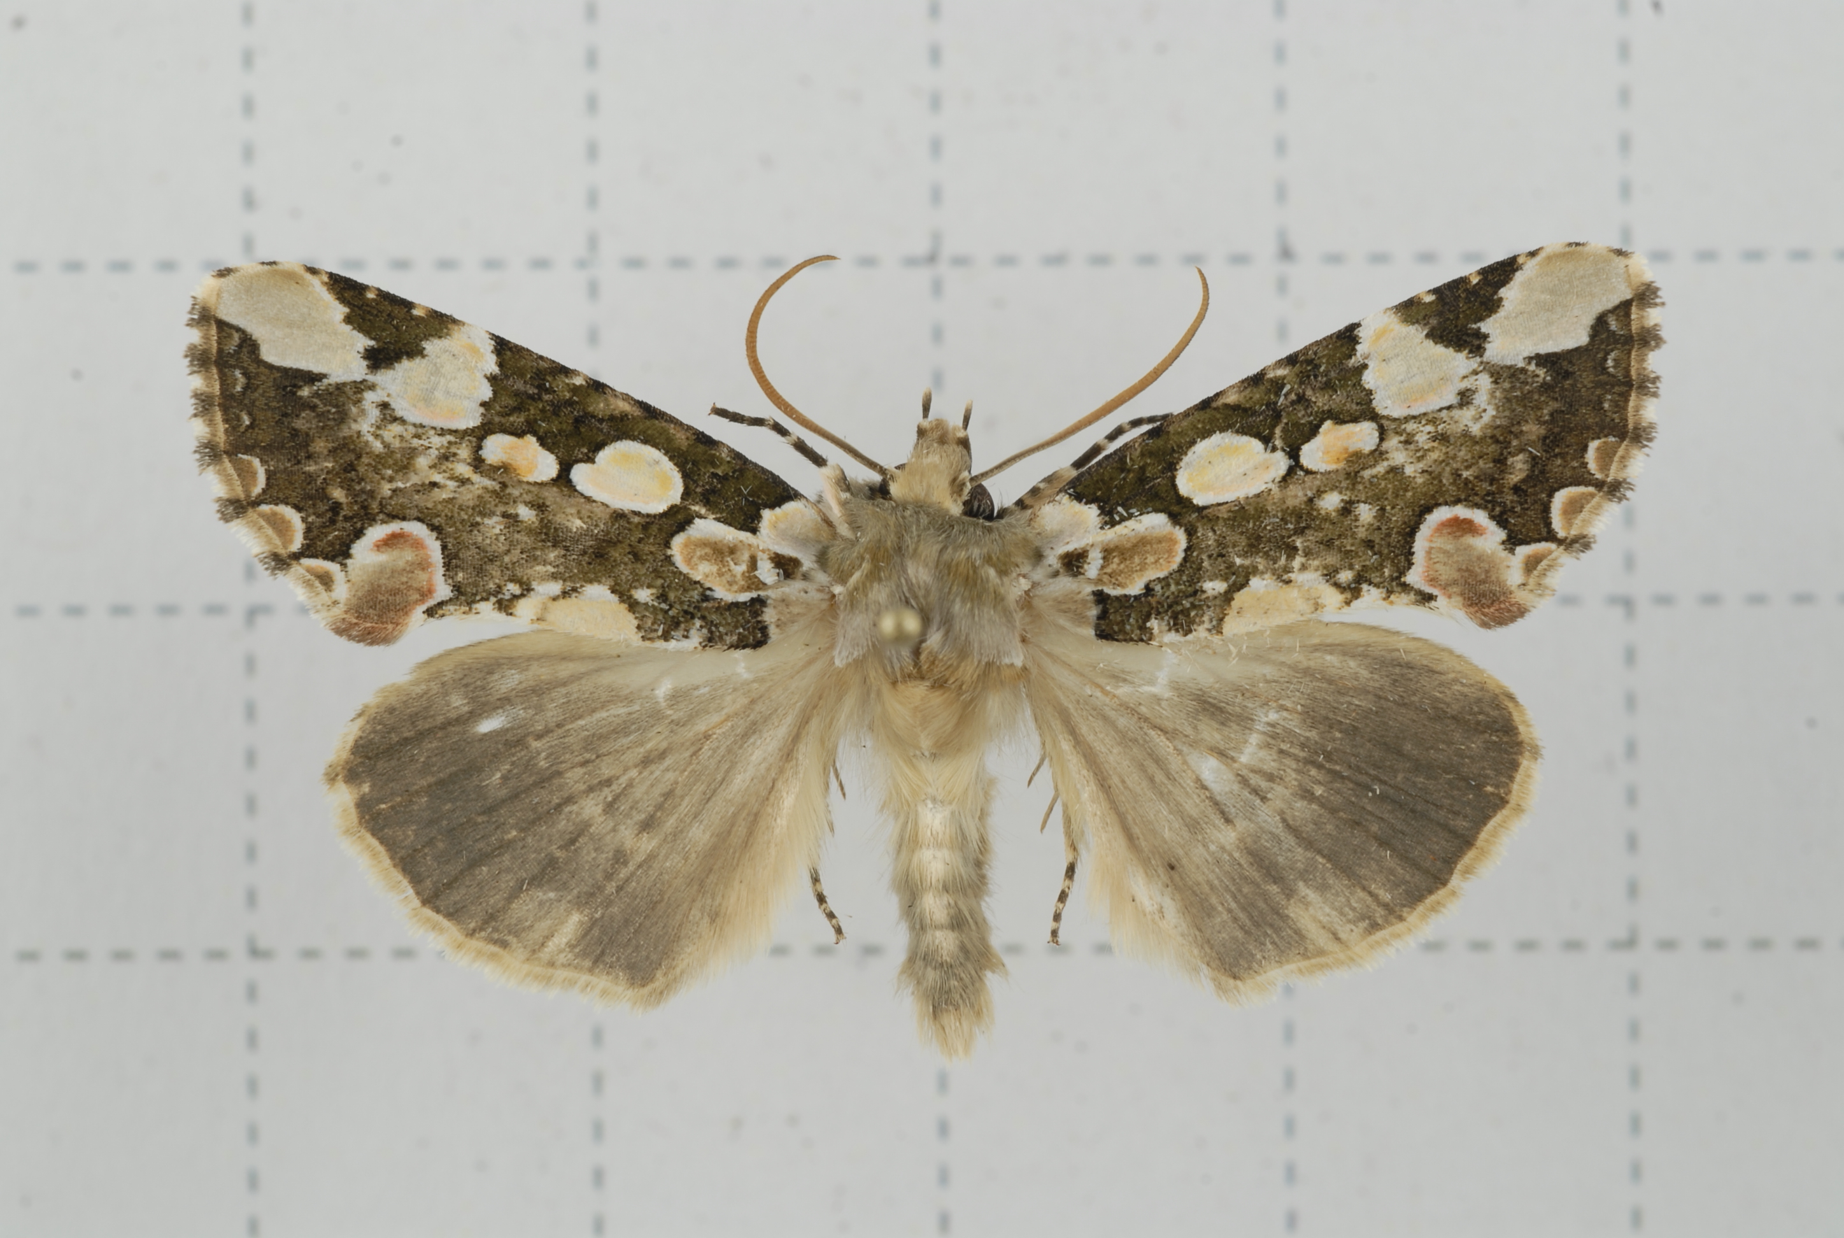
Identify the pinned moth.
Horithyatira decorata takamukui
